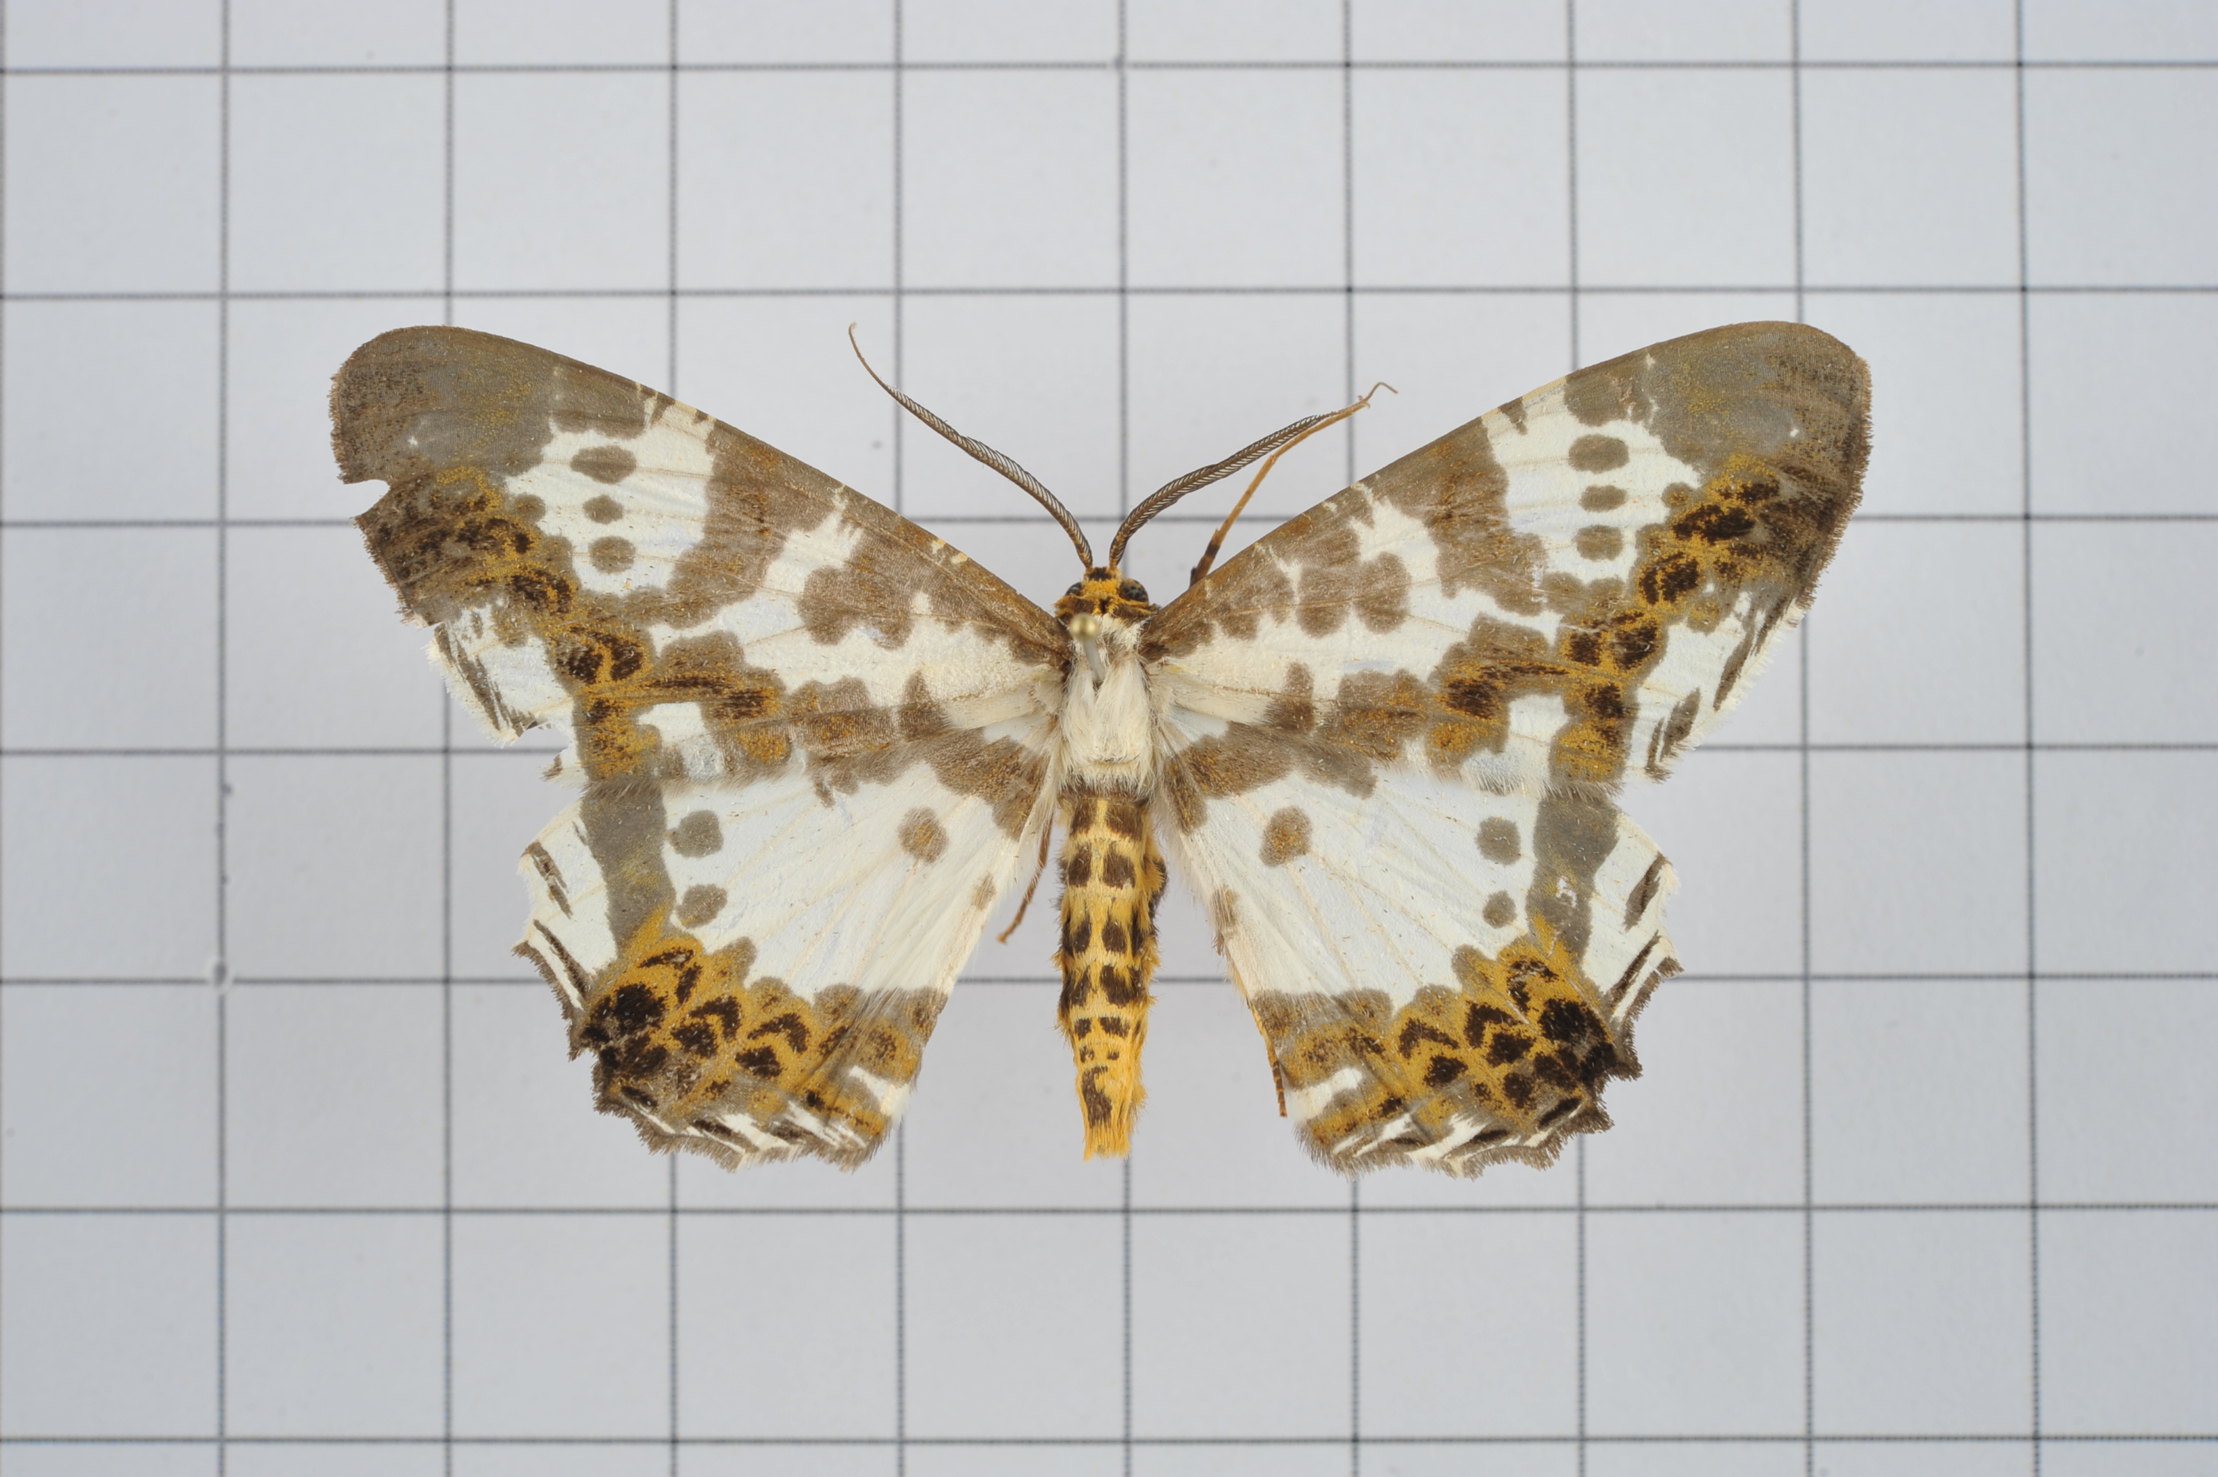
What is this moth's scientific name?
Chorodna moorei
